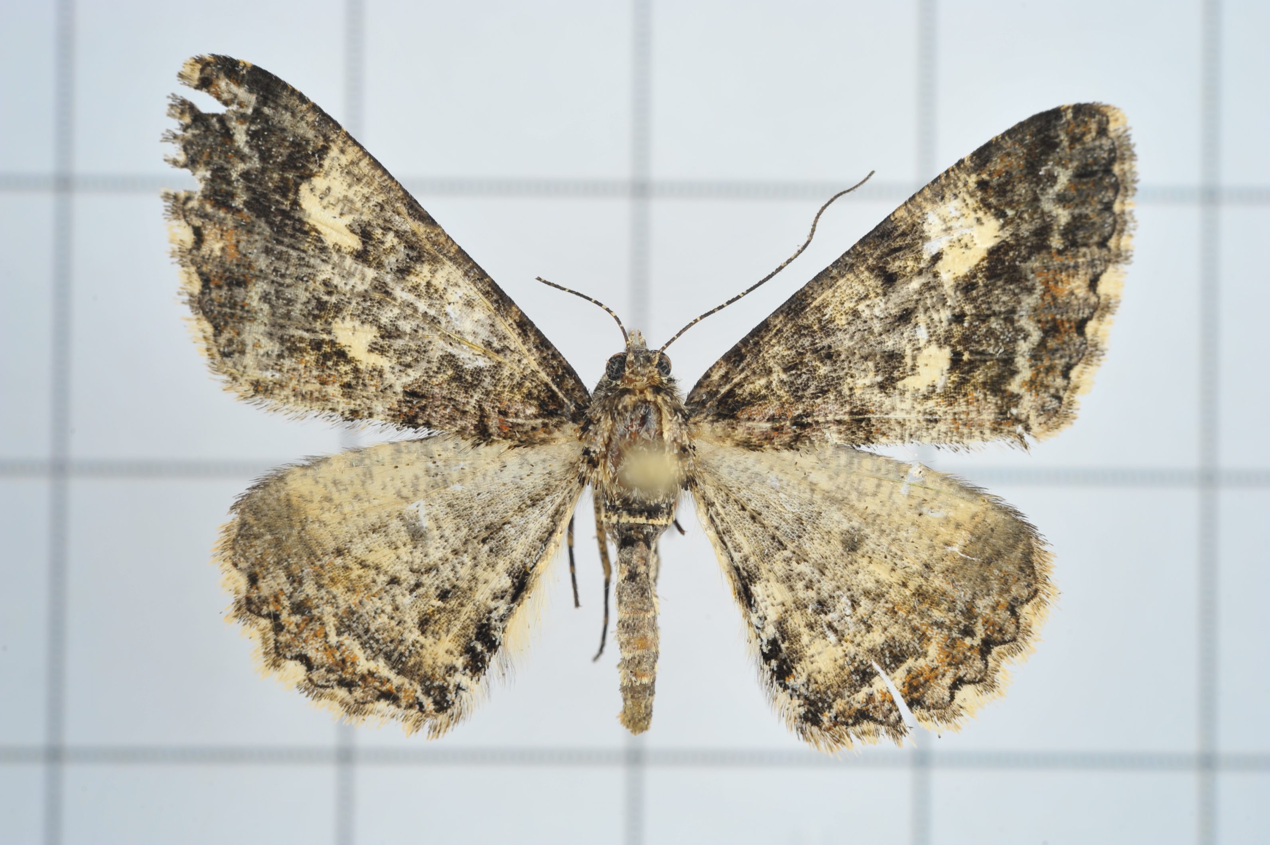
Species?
Alcis taiwanovariegata
